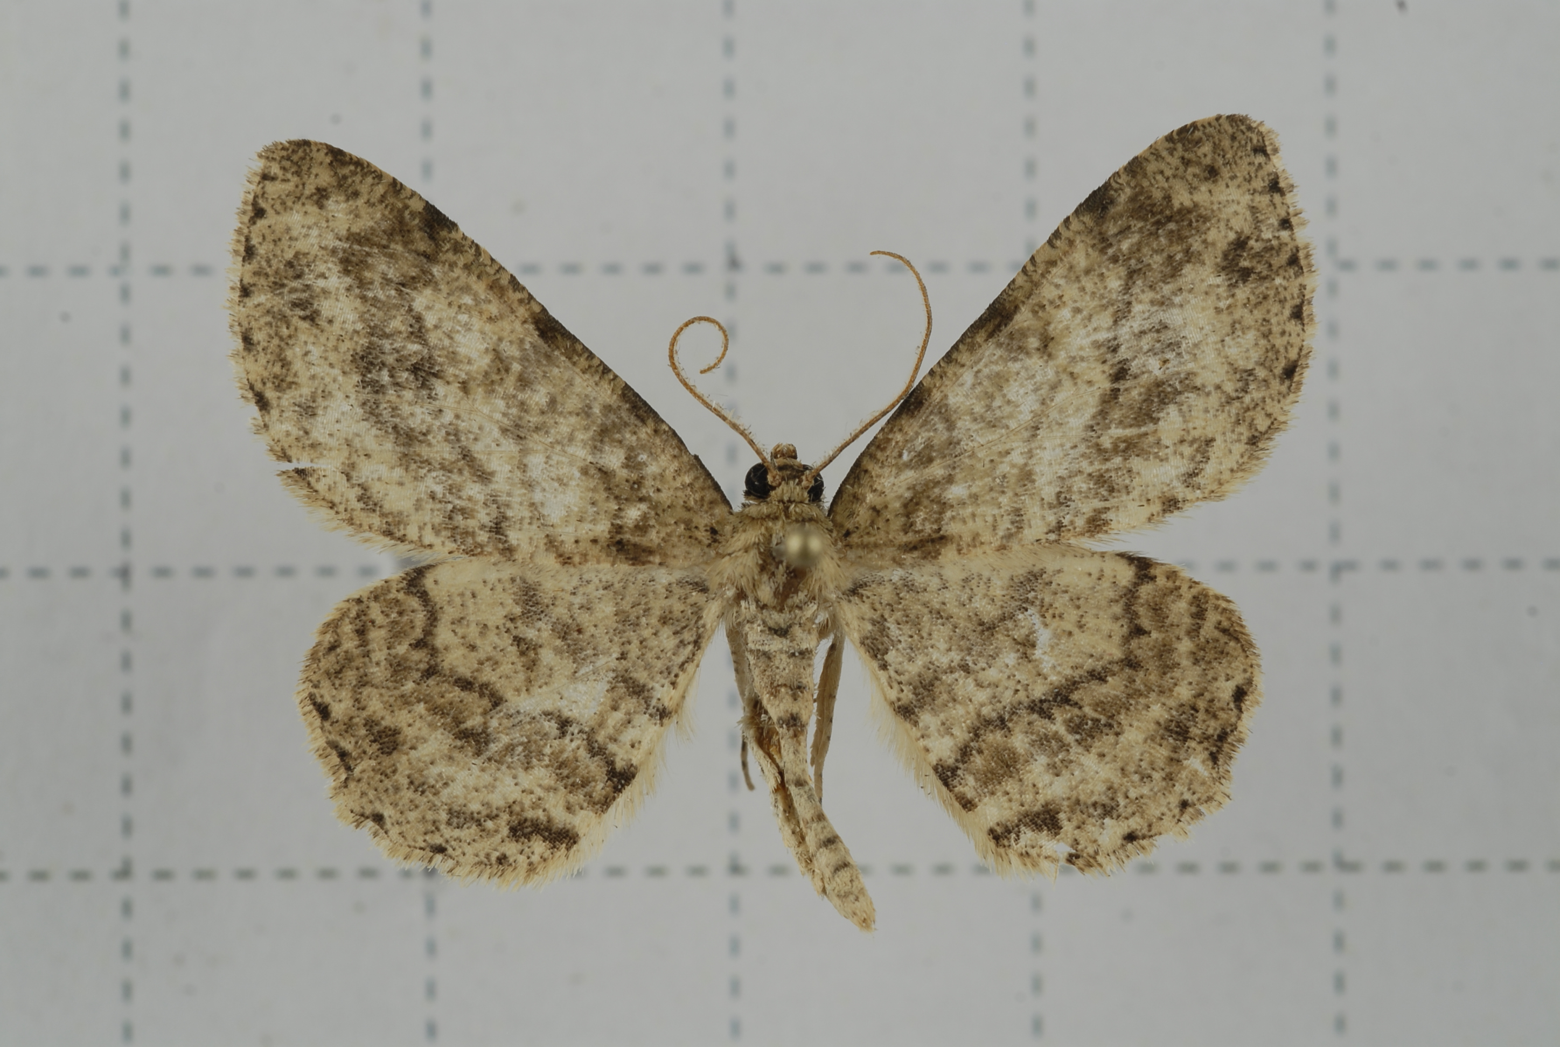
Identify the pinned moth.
Ectropis excellens
